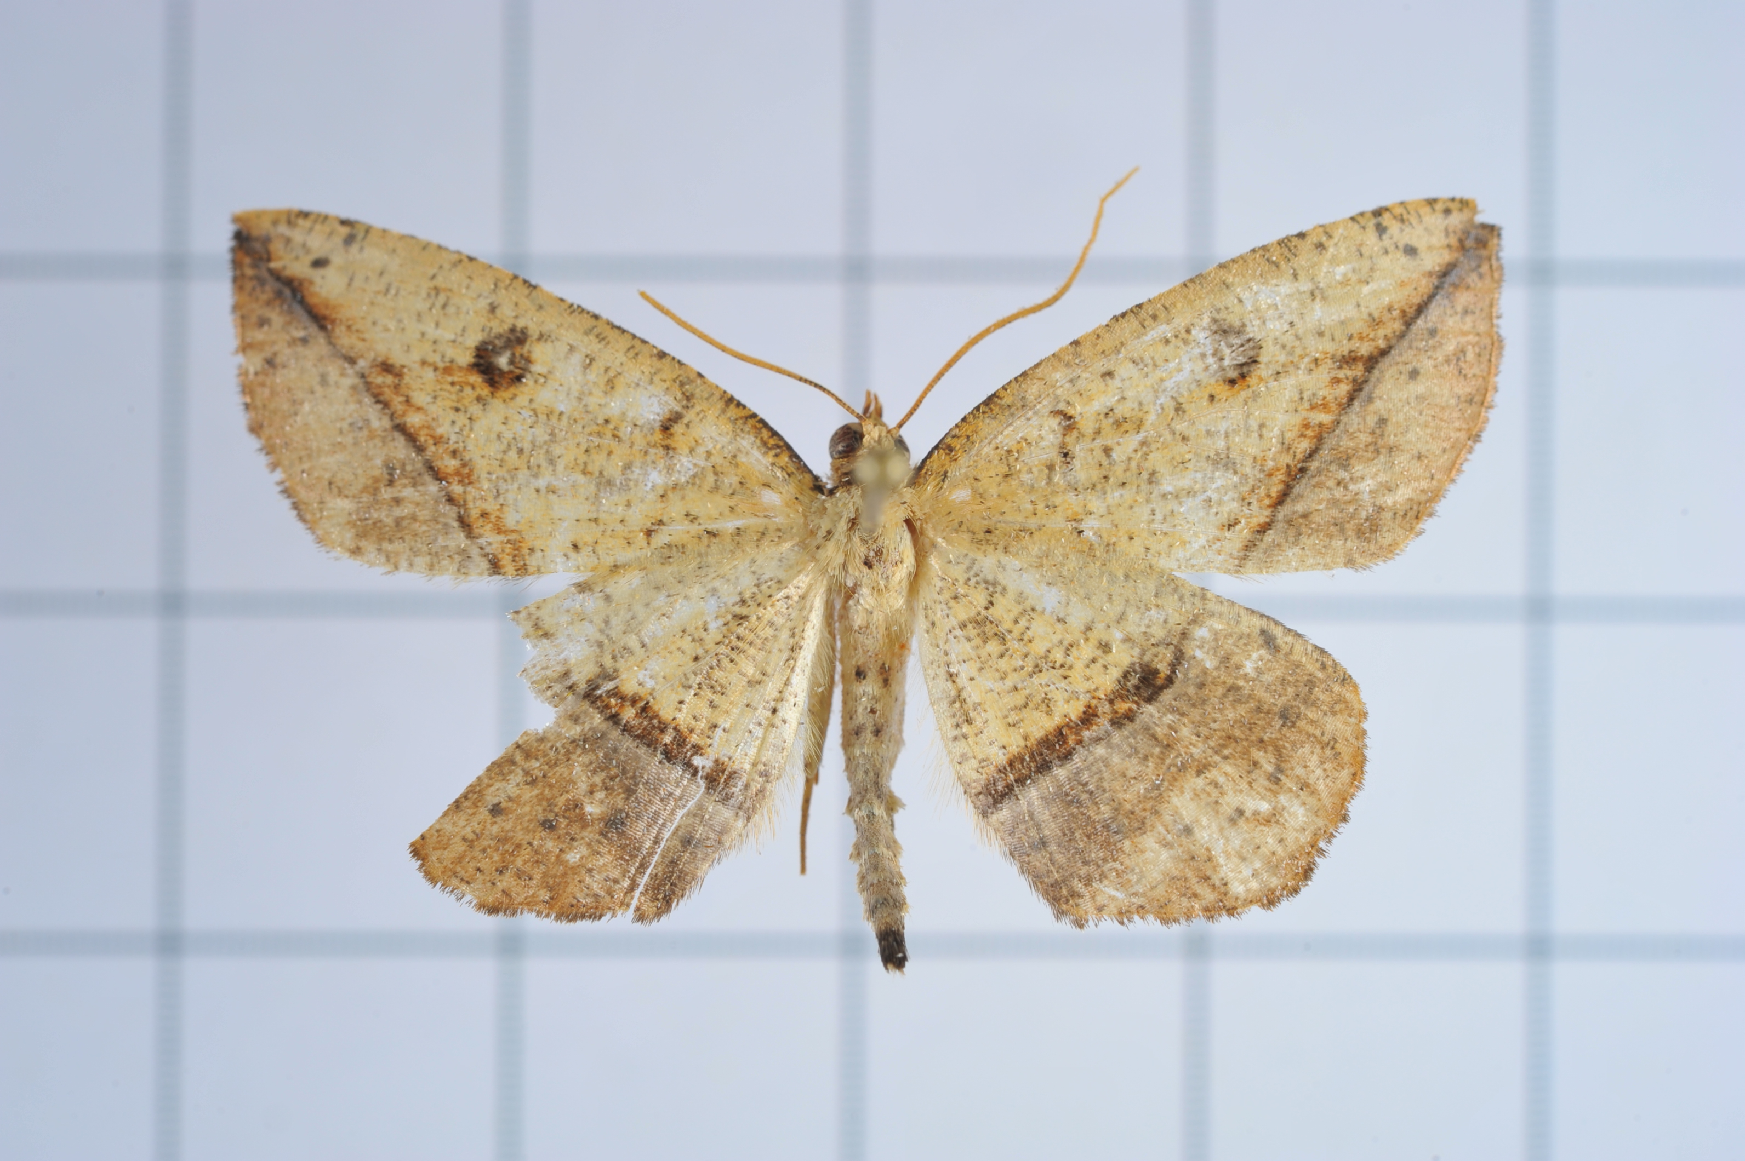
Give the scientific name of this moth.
Entomopteryx rubridisca
